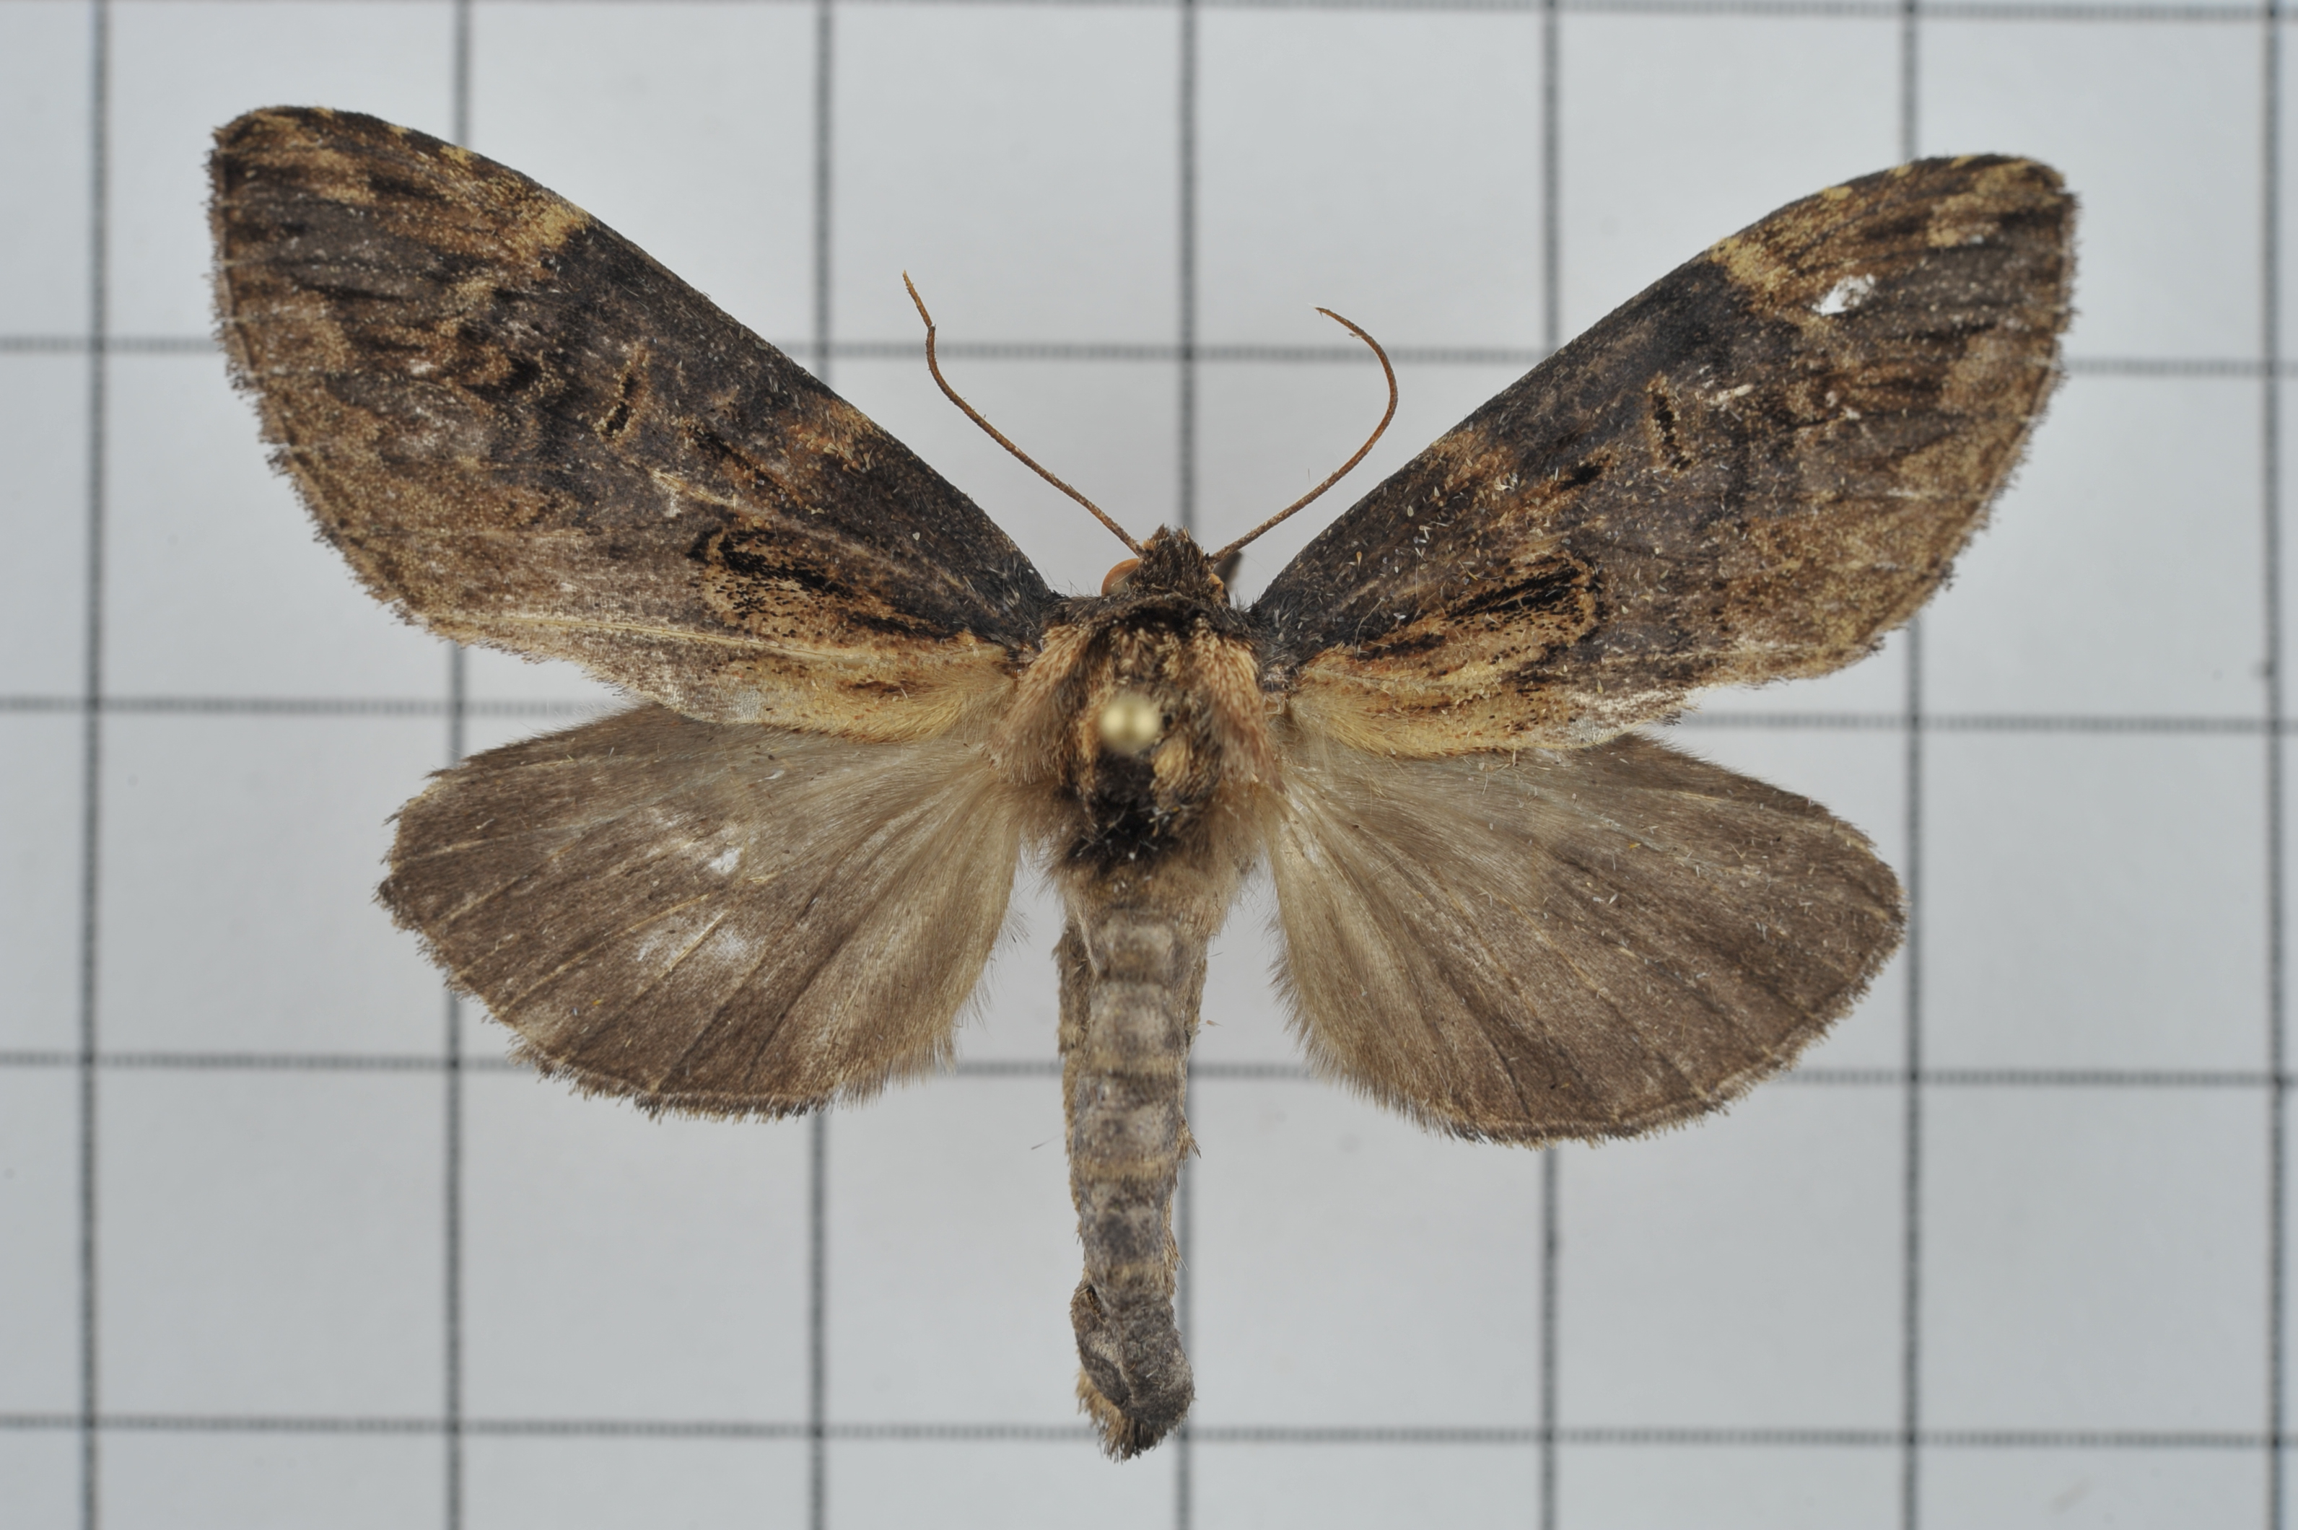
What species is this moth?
Hyperaeschrella kosemponica
